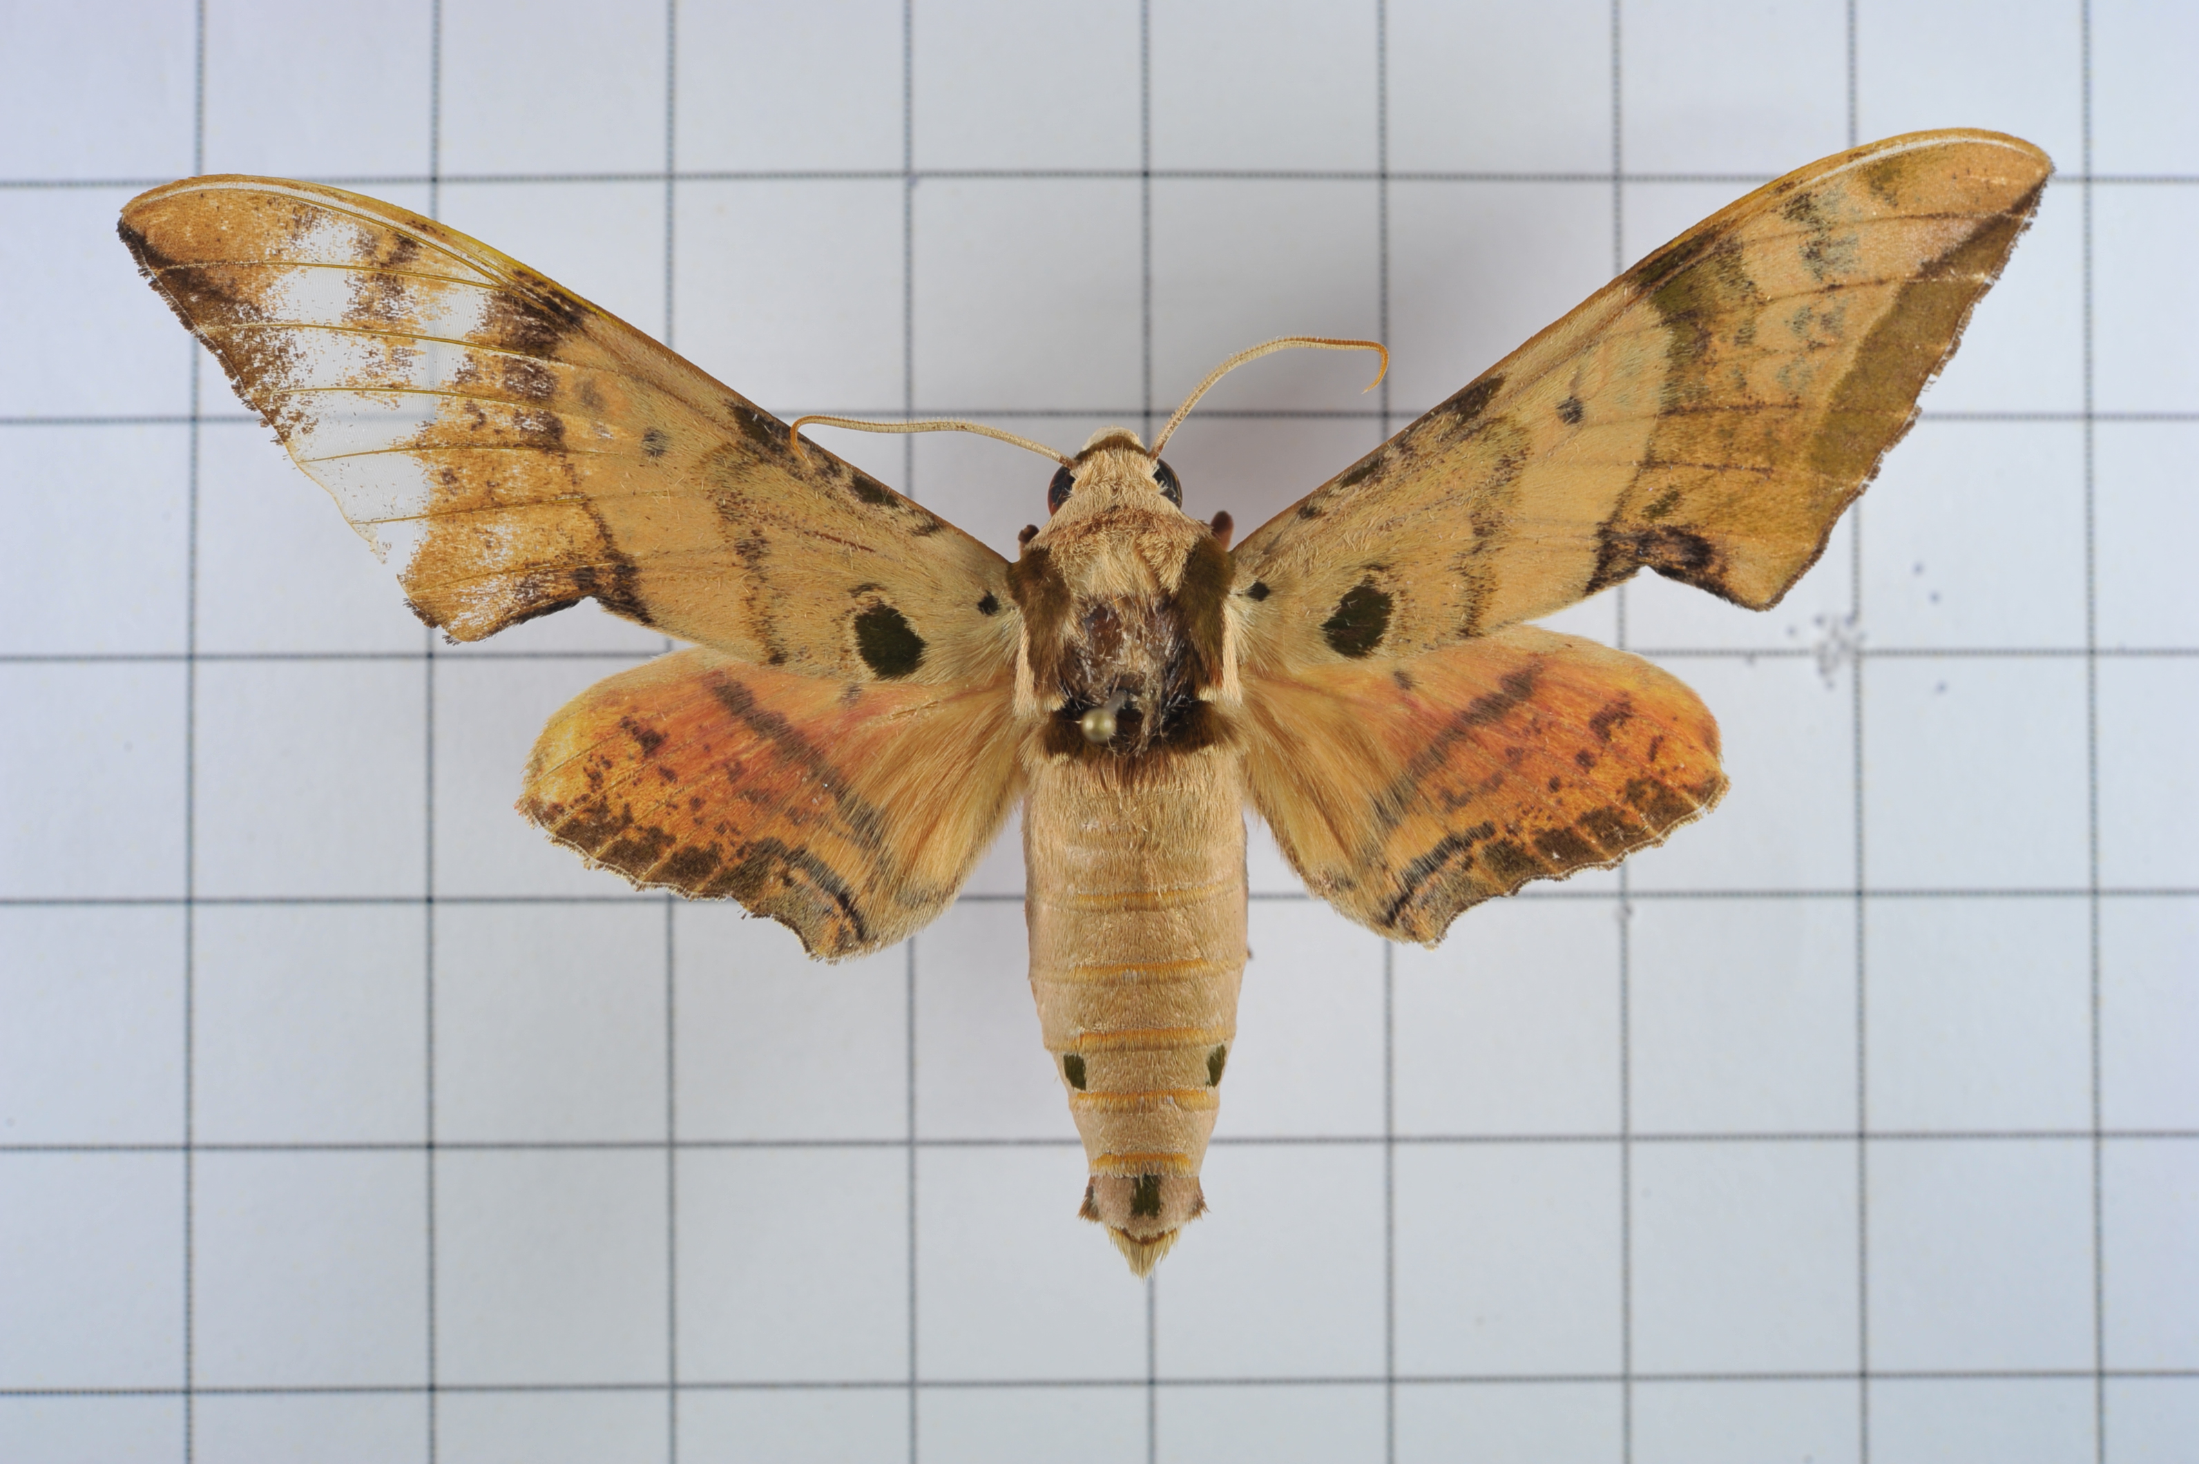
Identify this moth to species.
Ambulyx kuangtungensis
